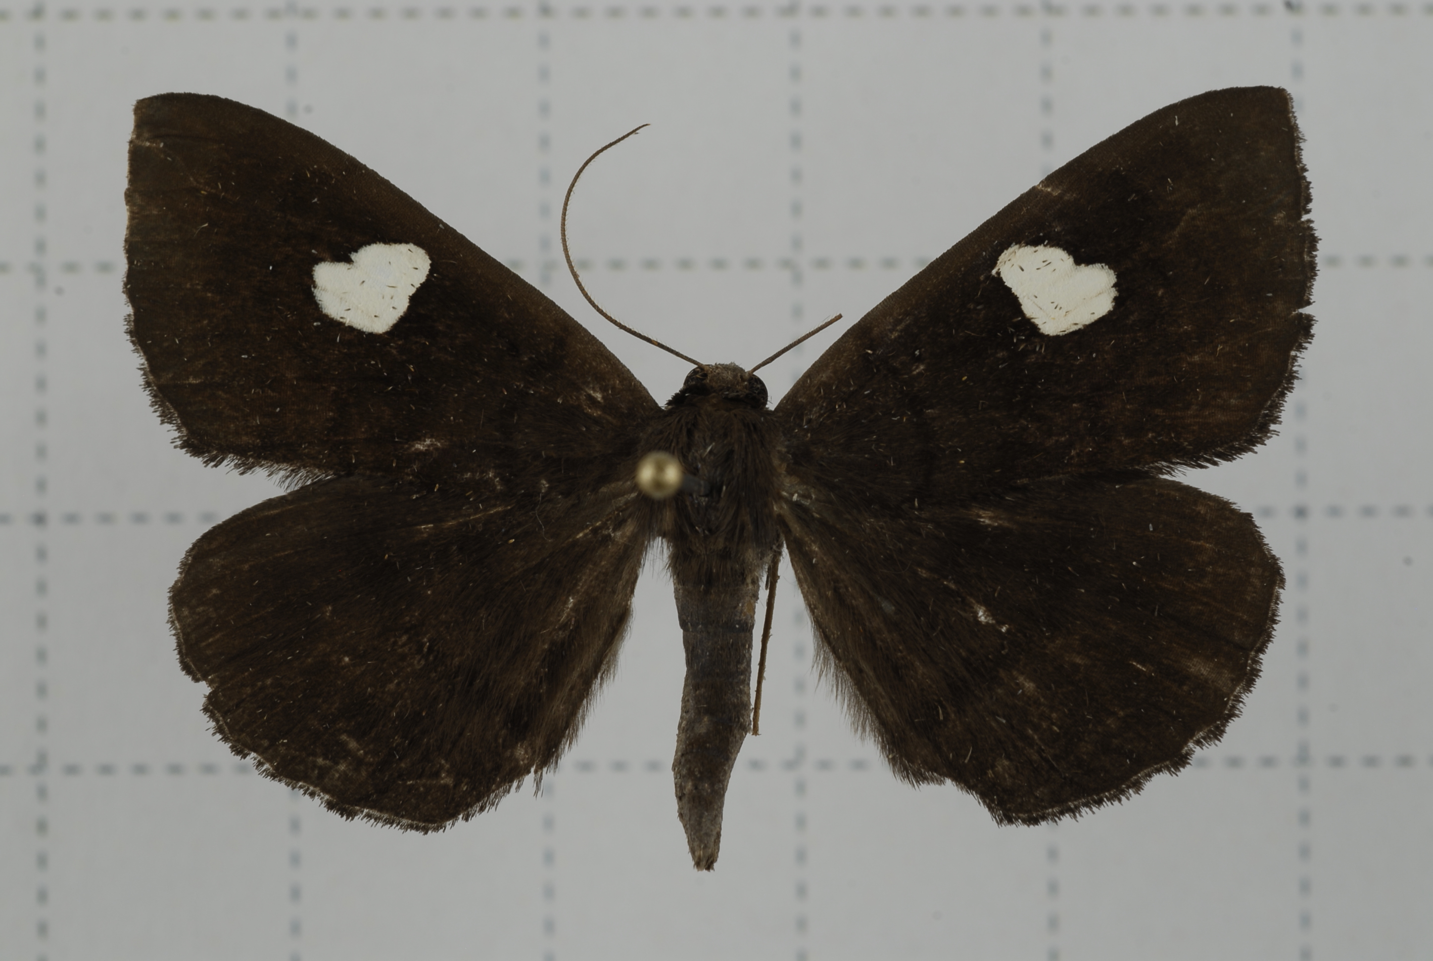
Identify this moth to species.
Edessena gentiusalis
